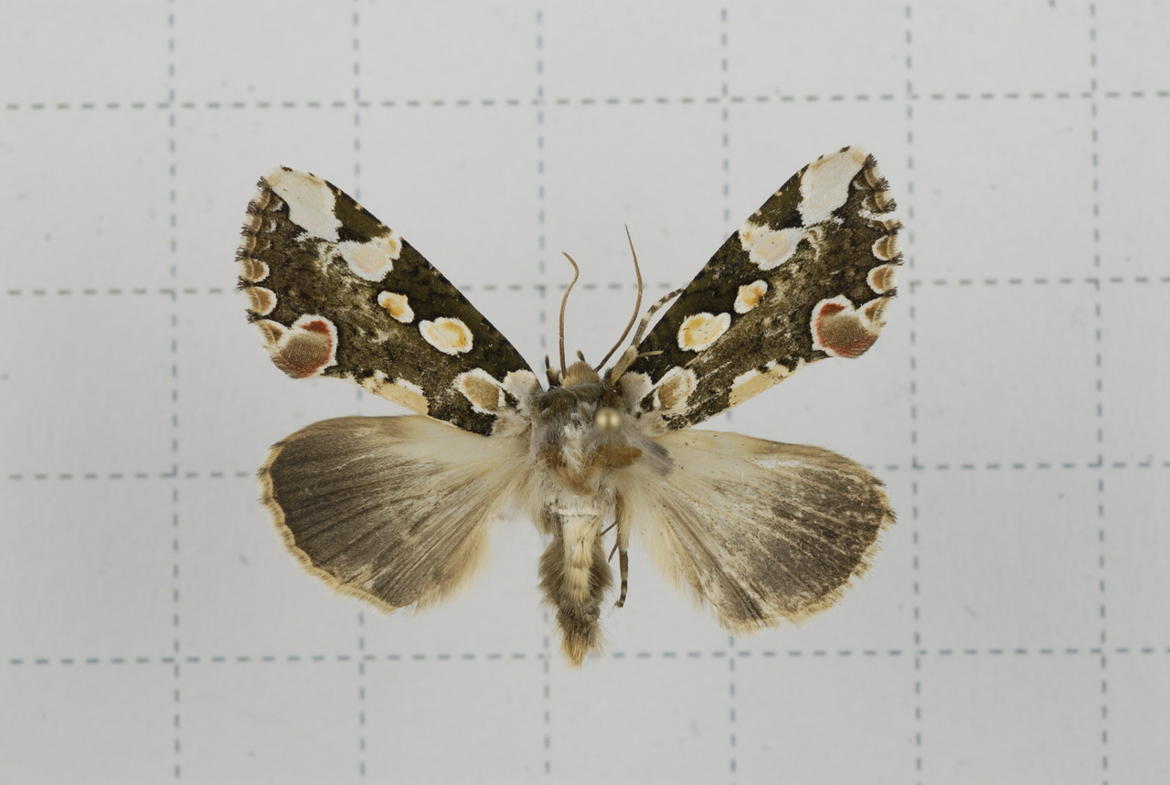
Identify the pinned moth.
Horithyatira decorata takamukui
